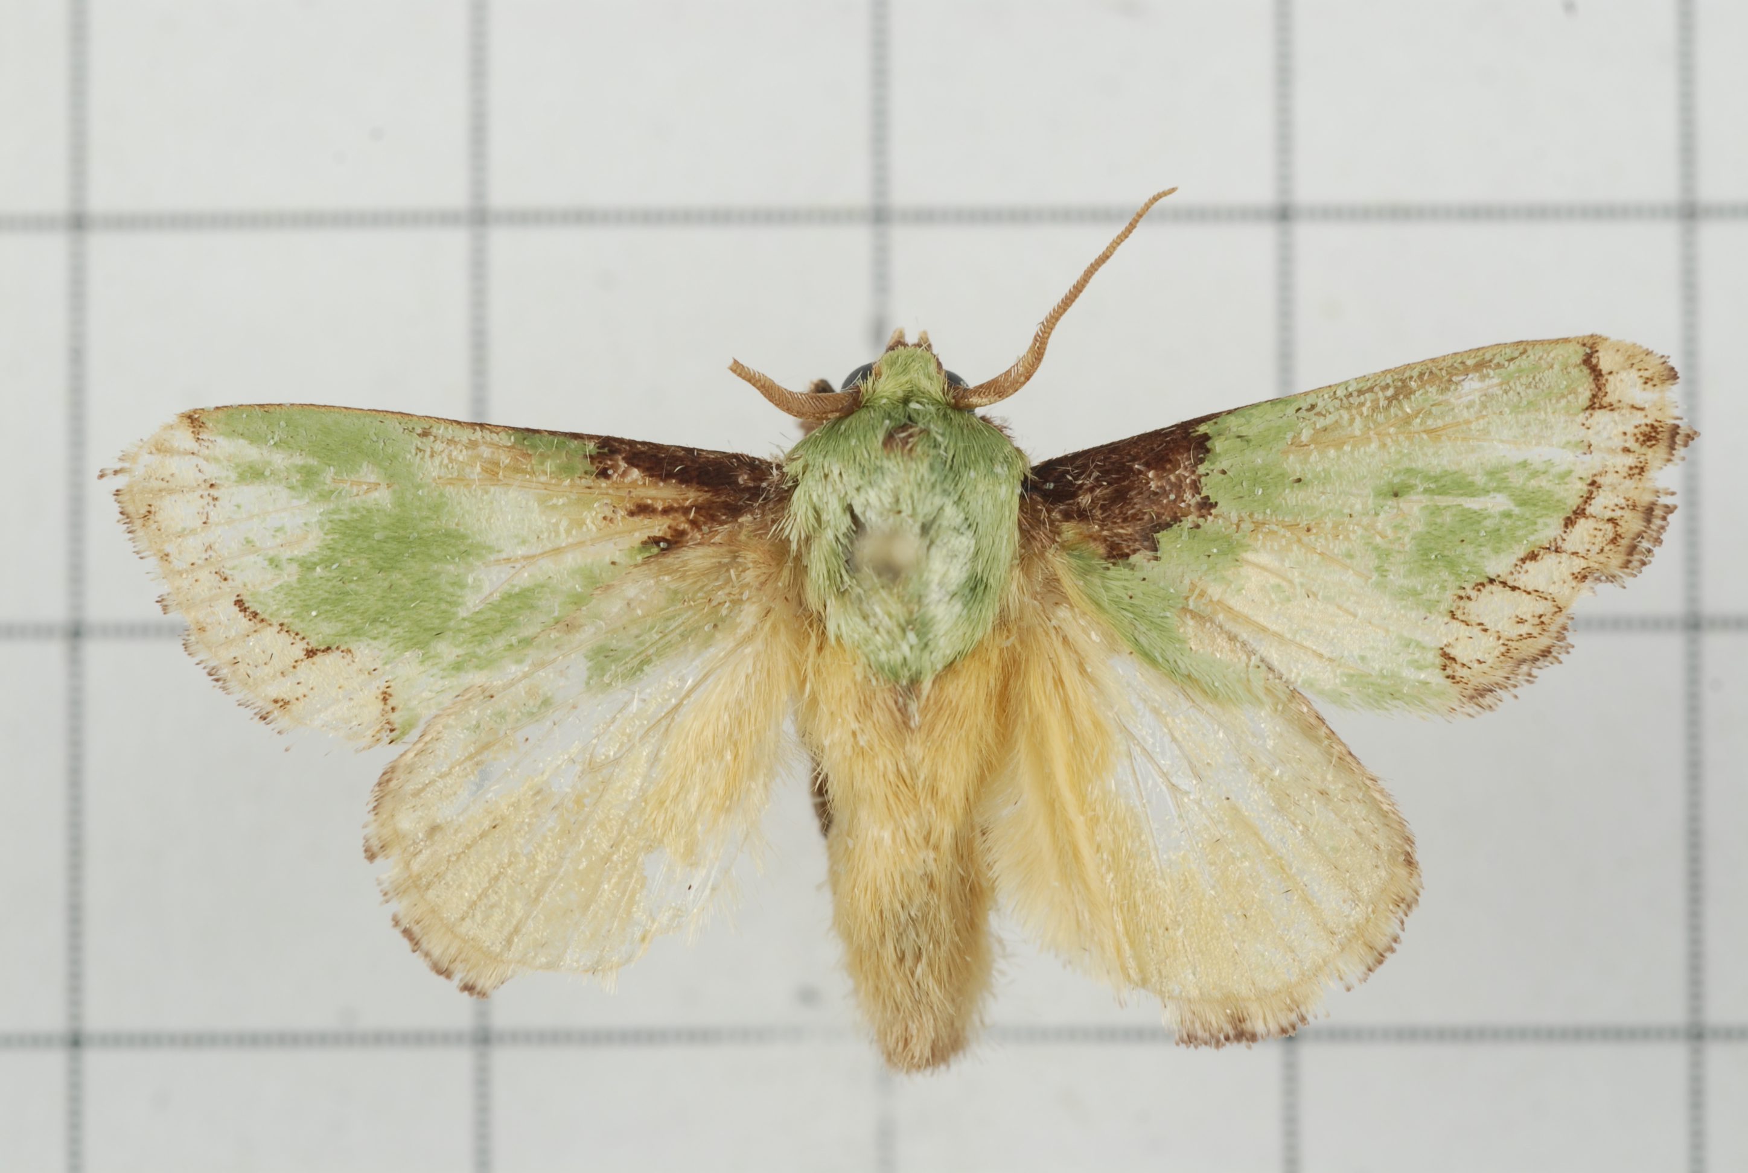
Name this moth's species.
Parasa consocia
